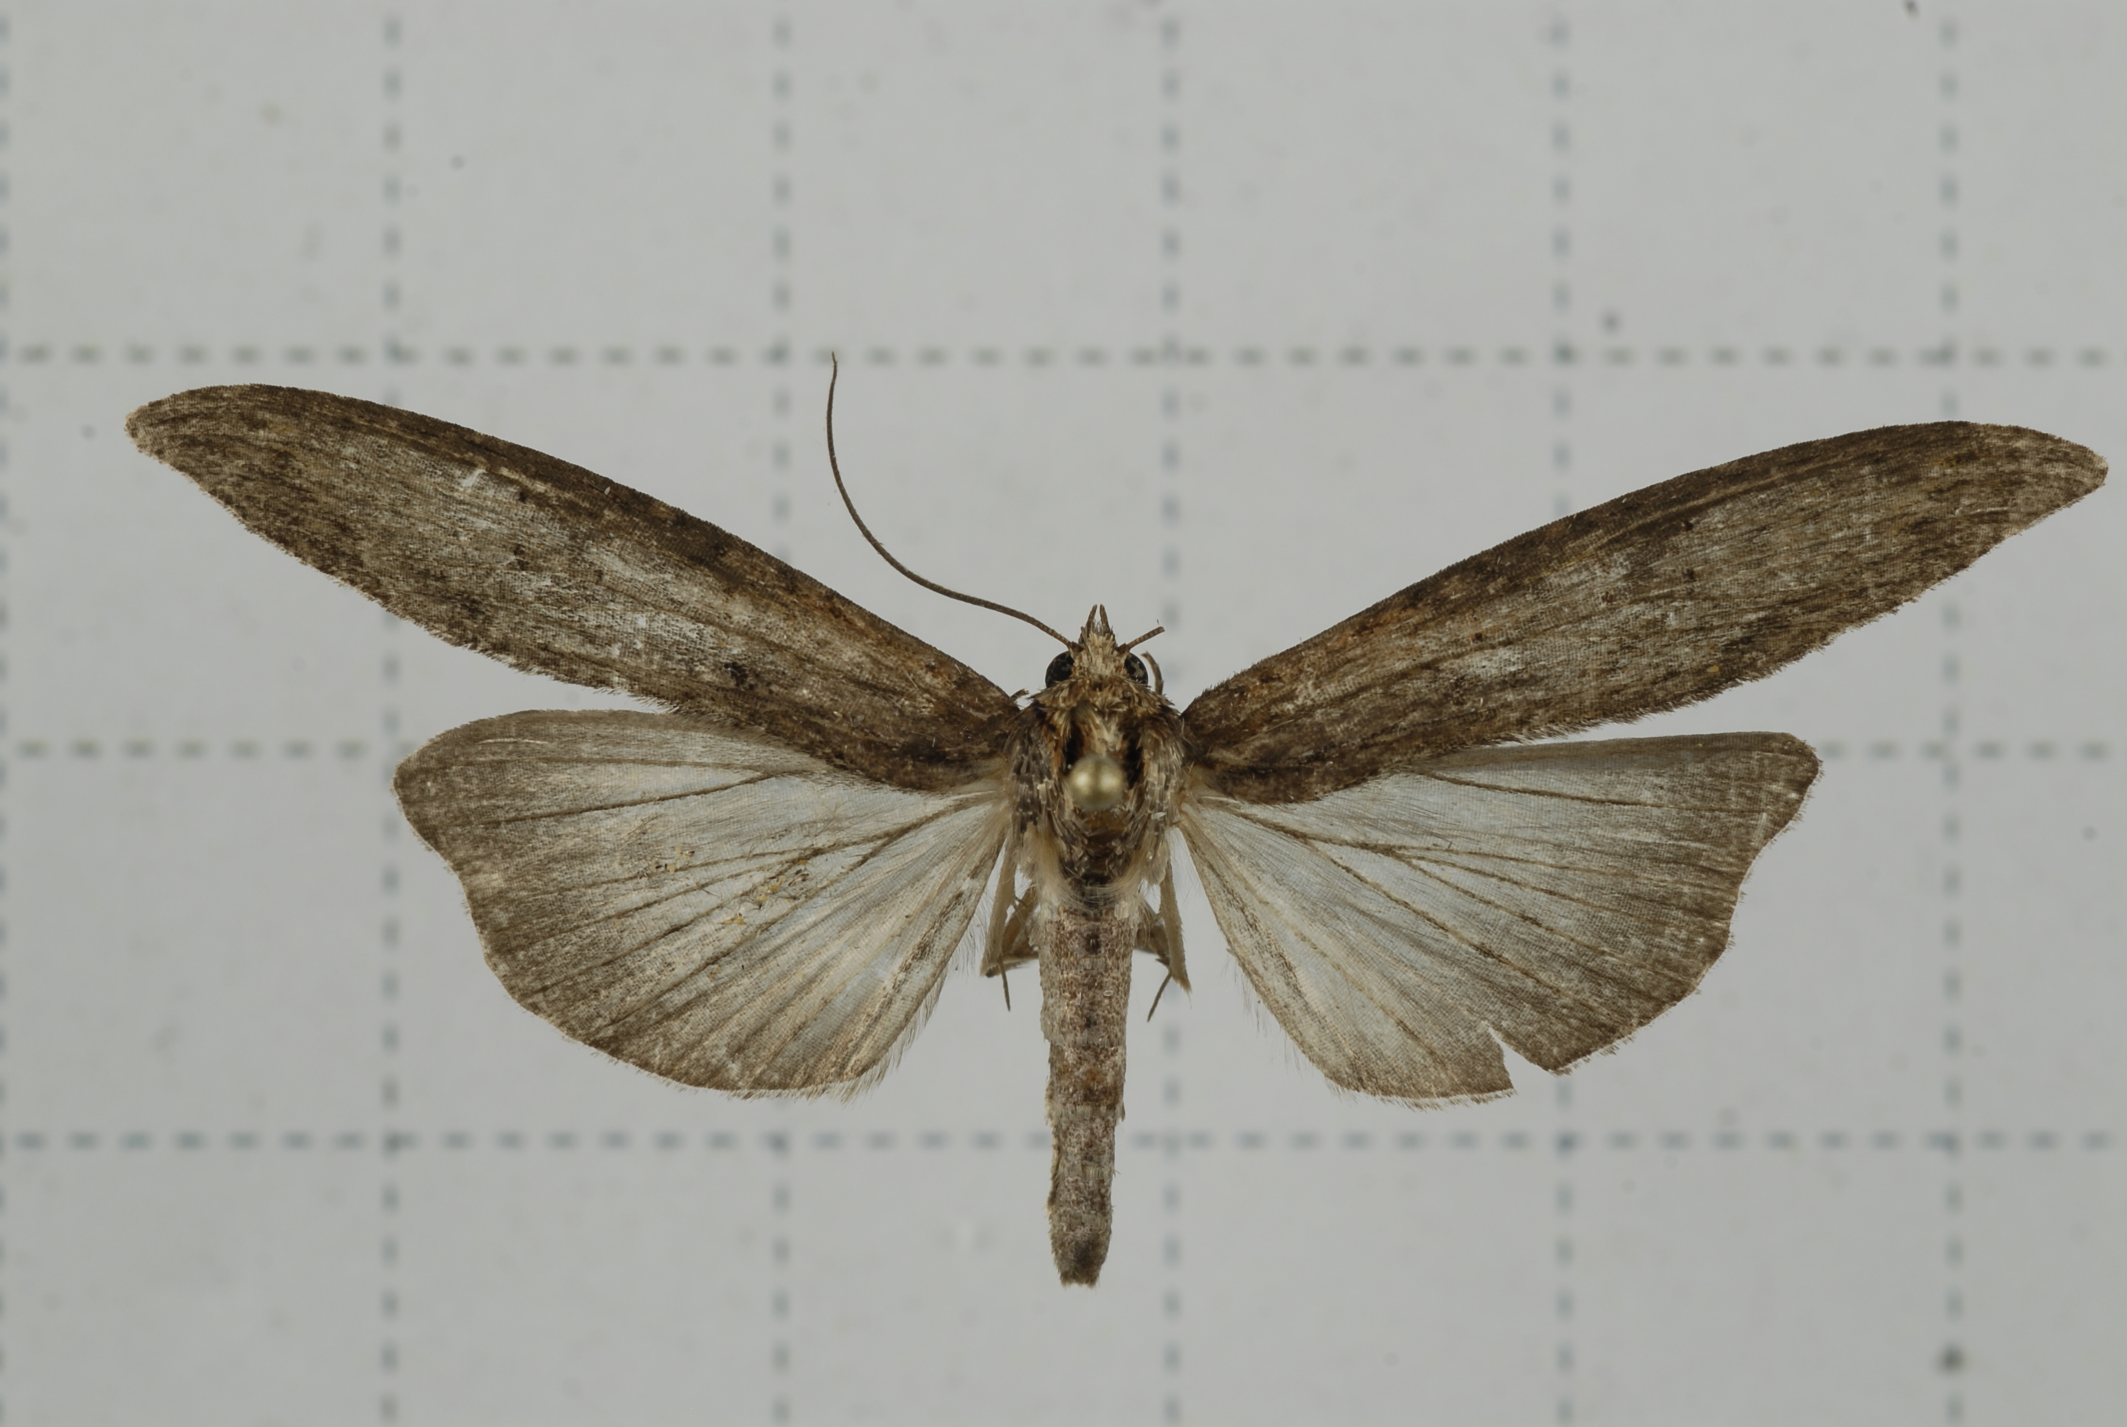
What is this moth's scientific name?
Lophoptera longipennis
